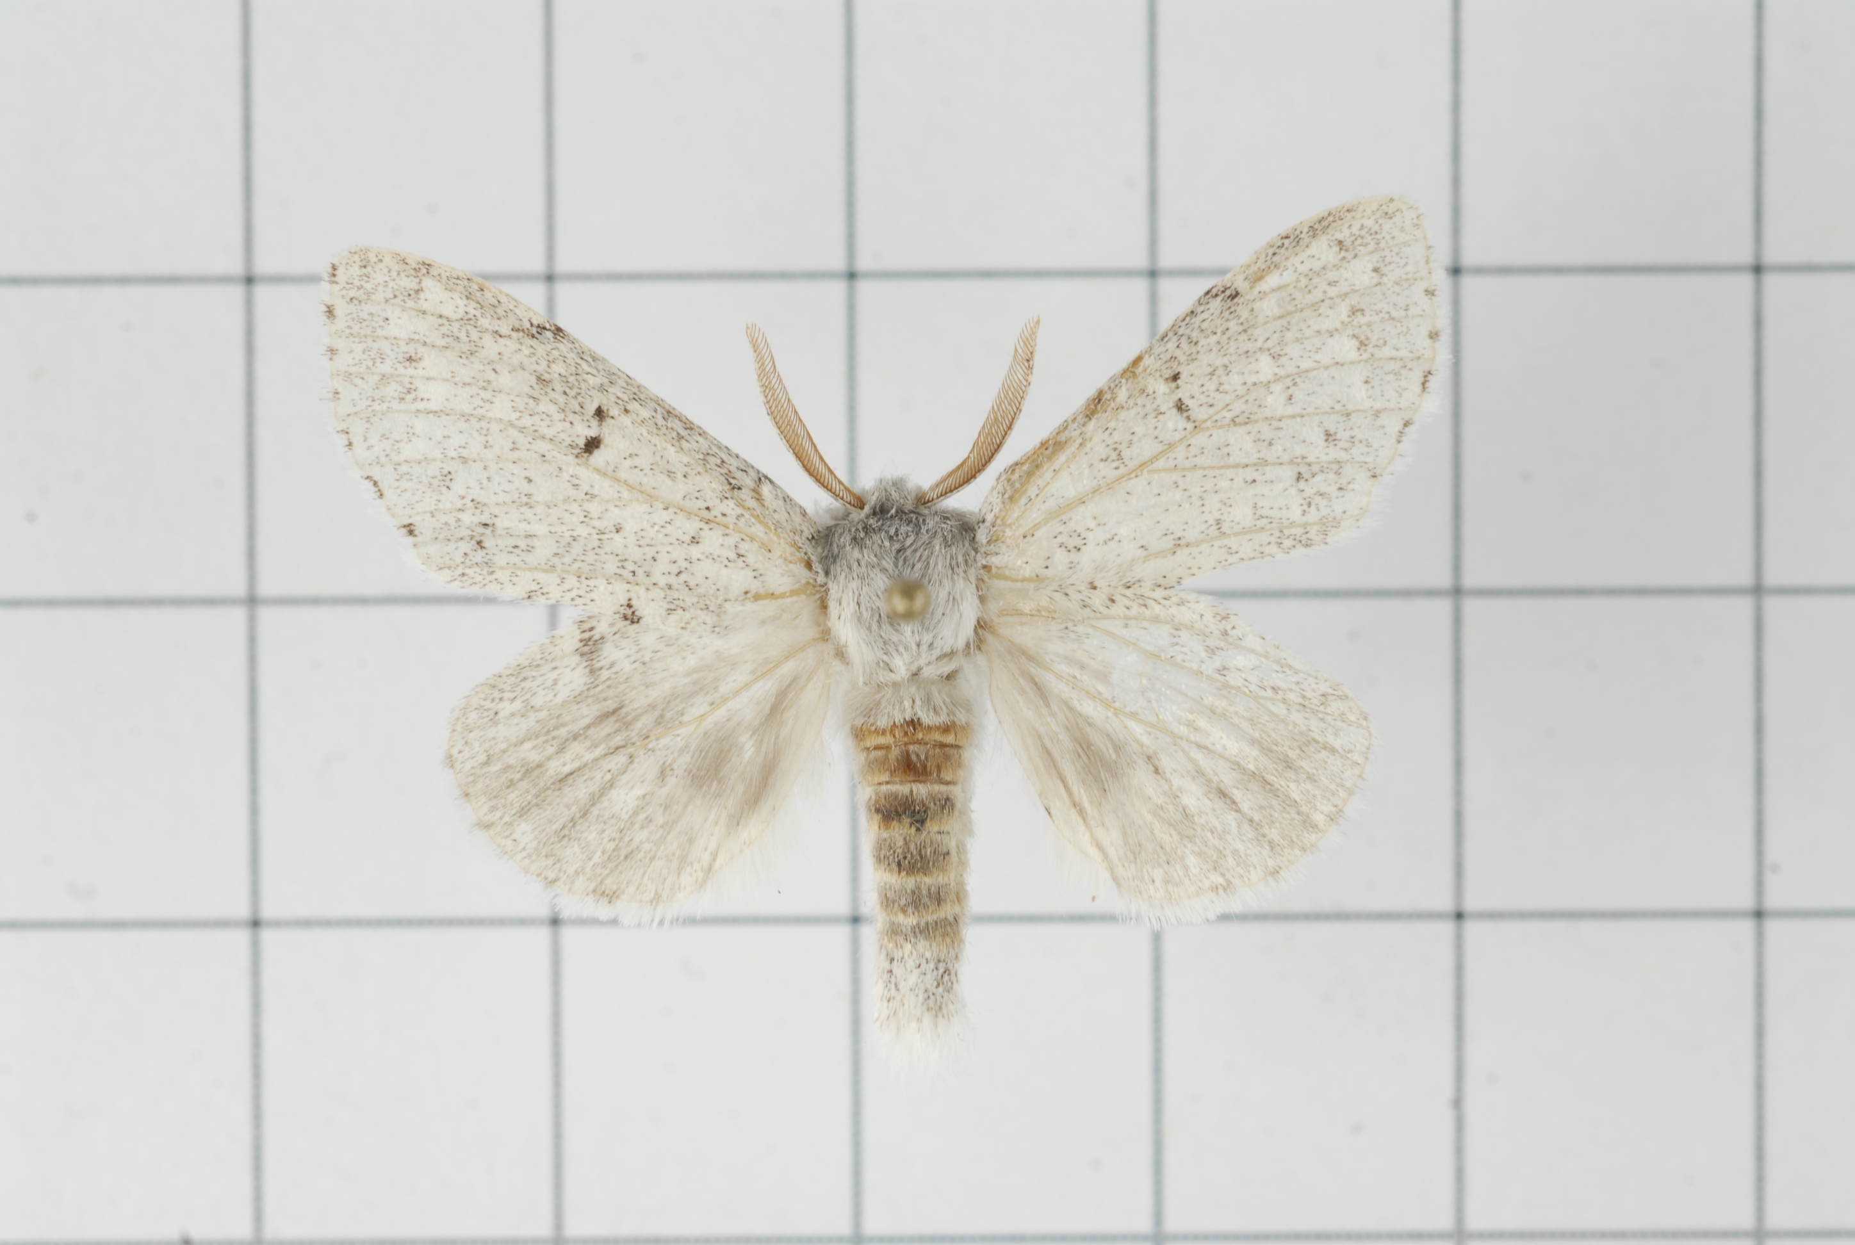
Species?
Cnethodonta grisescens baibarana
